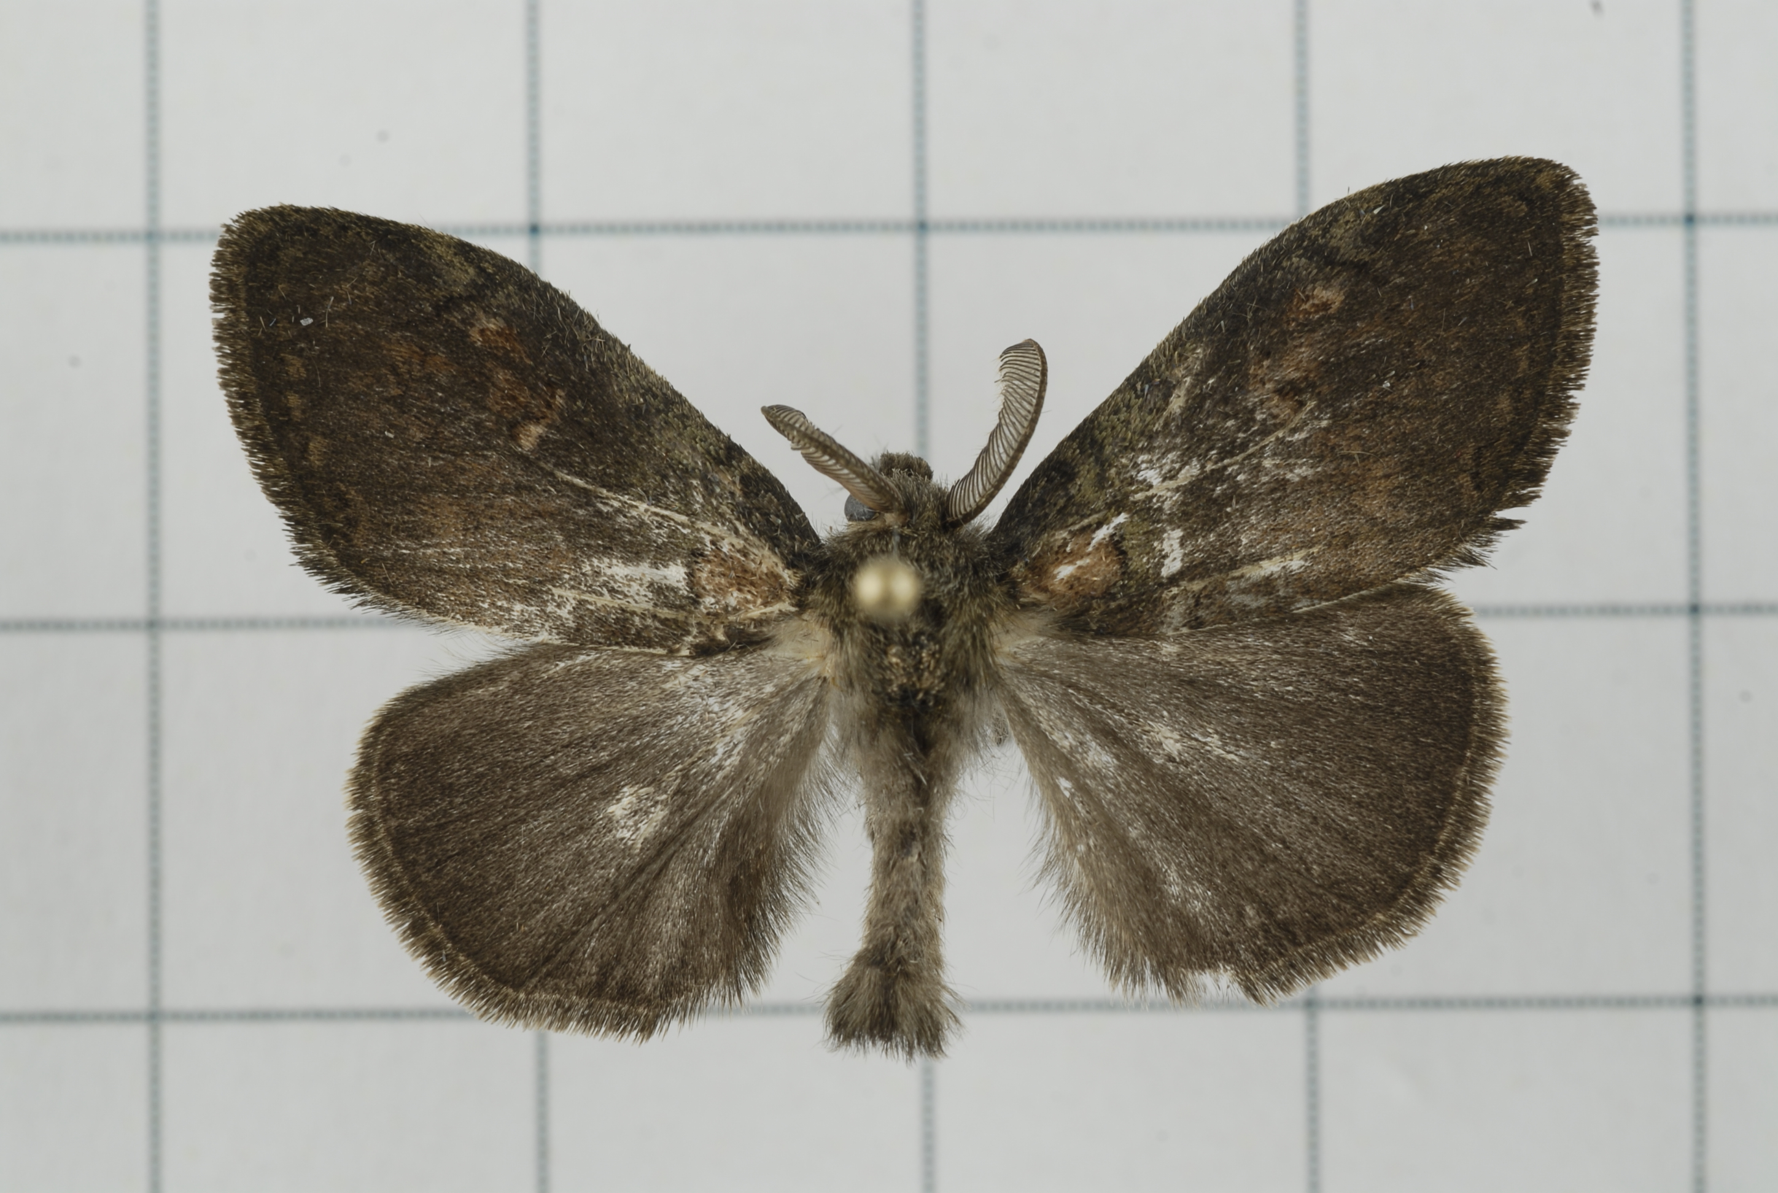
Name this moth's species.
Olene dudgeoni
